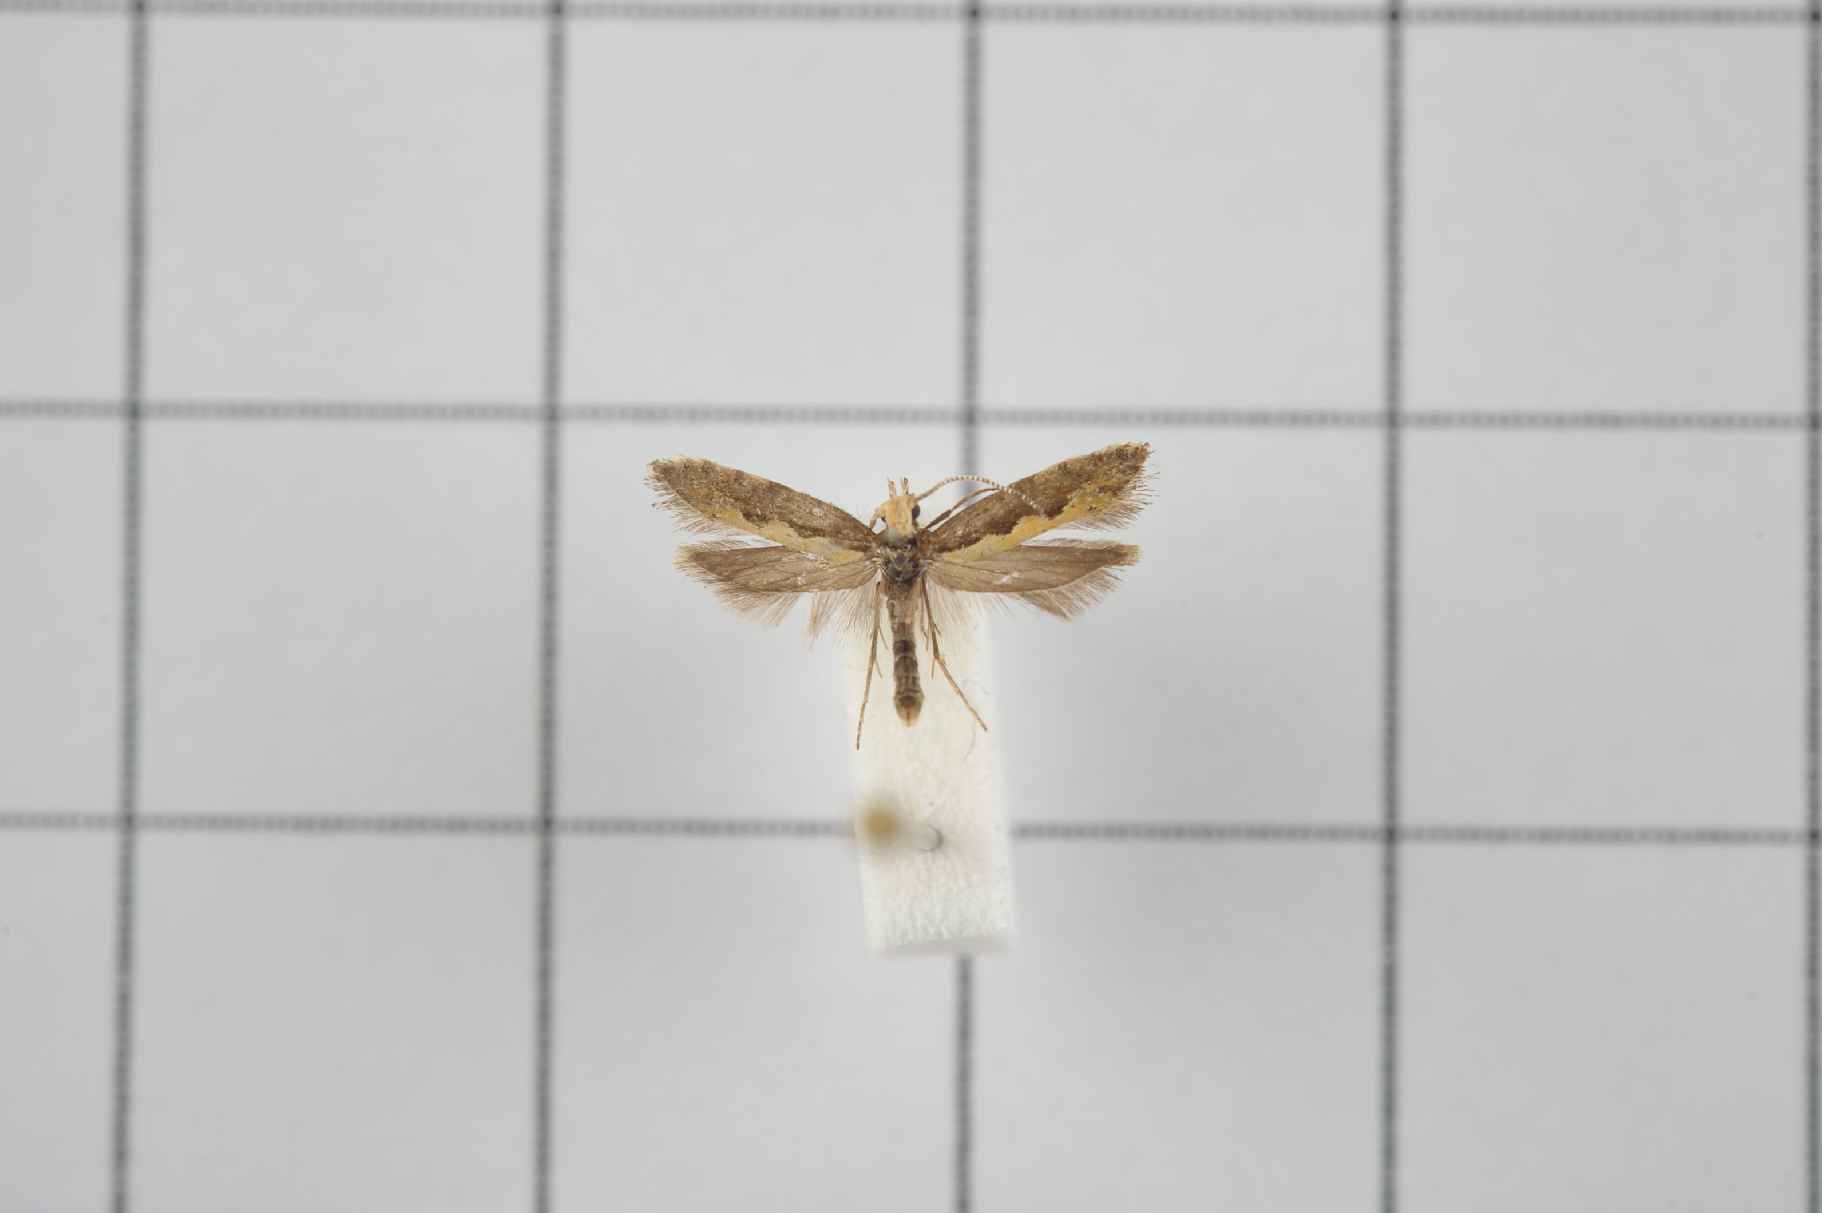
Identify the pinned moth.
Plutella xylostella
